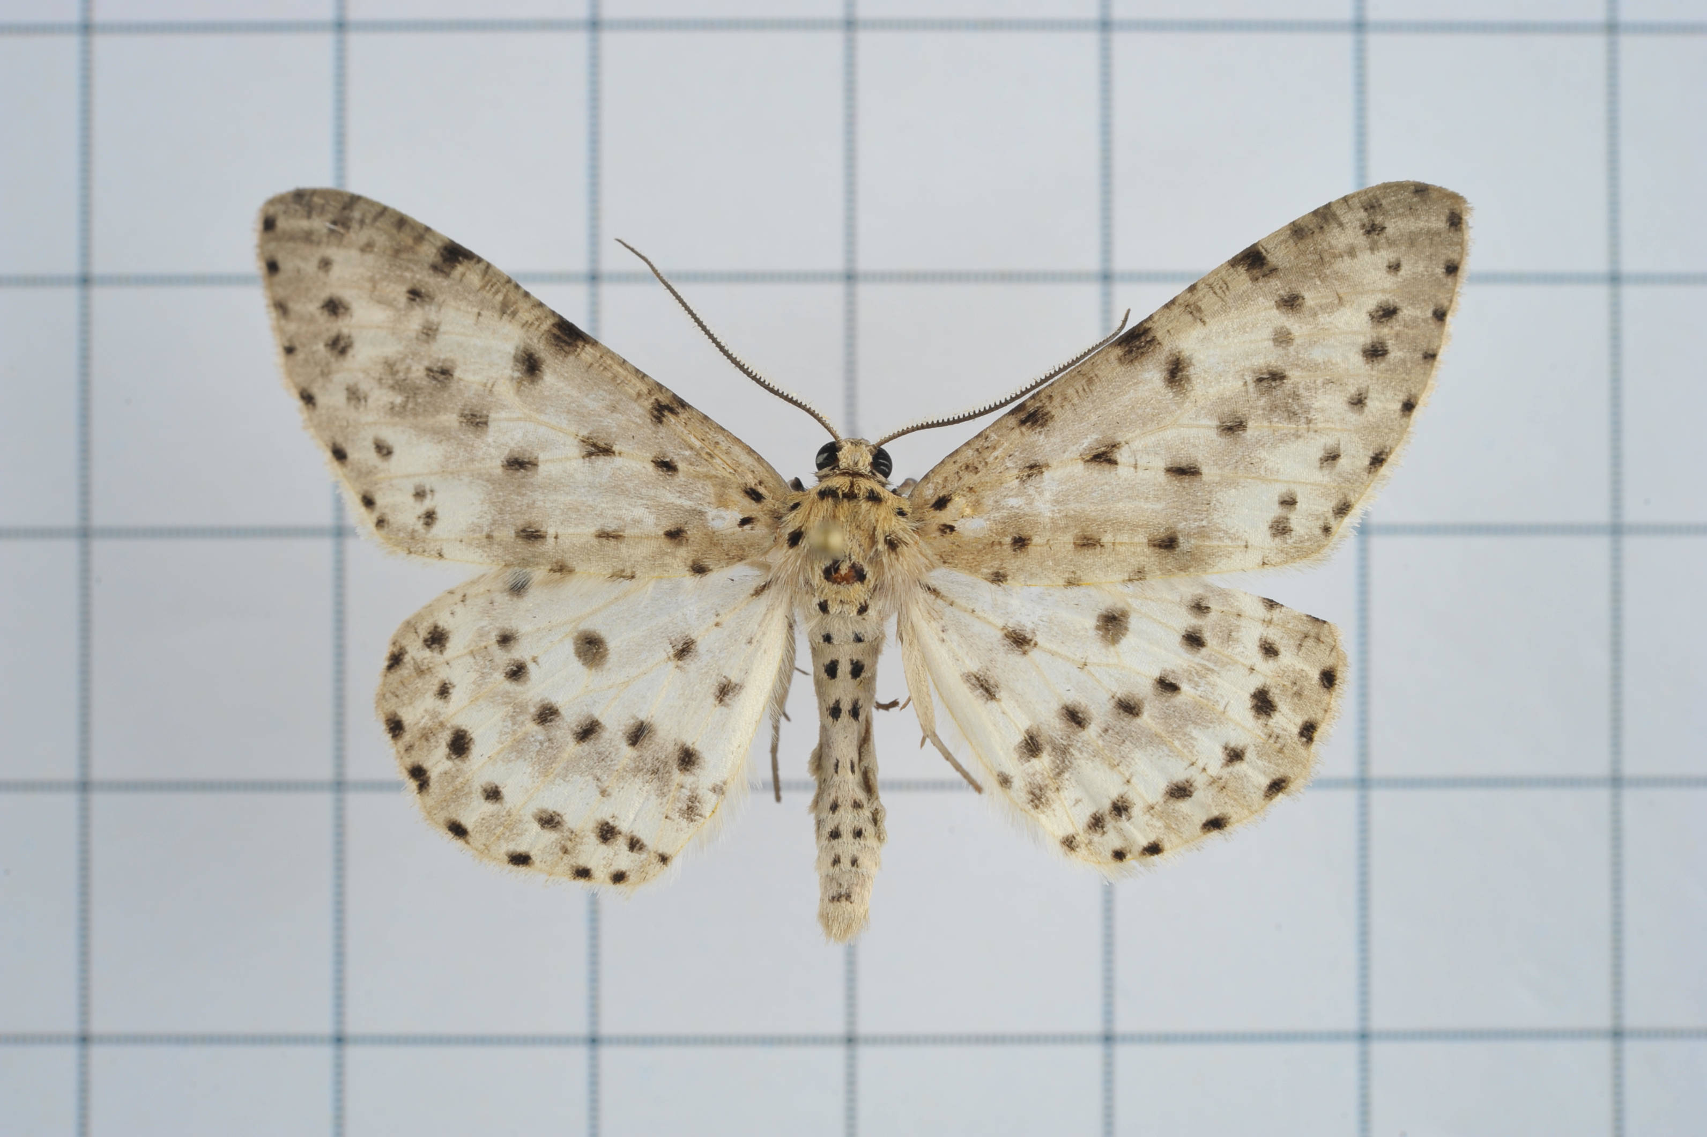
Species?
Percnia suffusa
